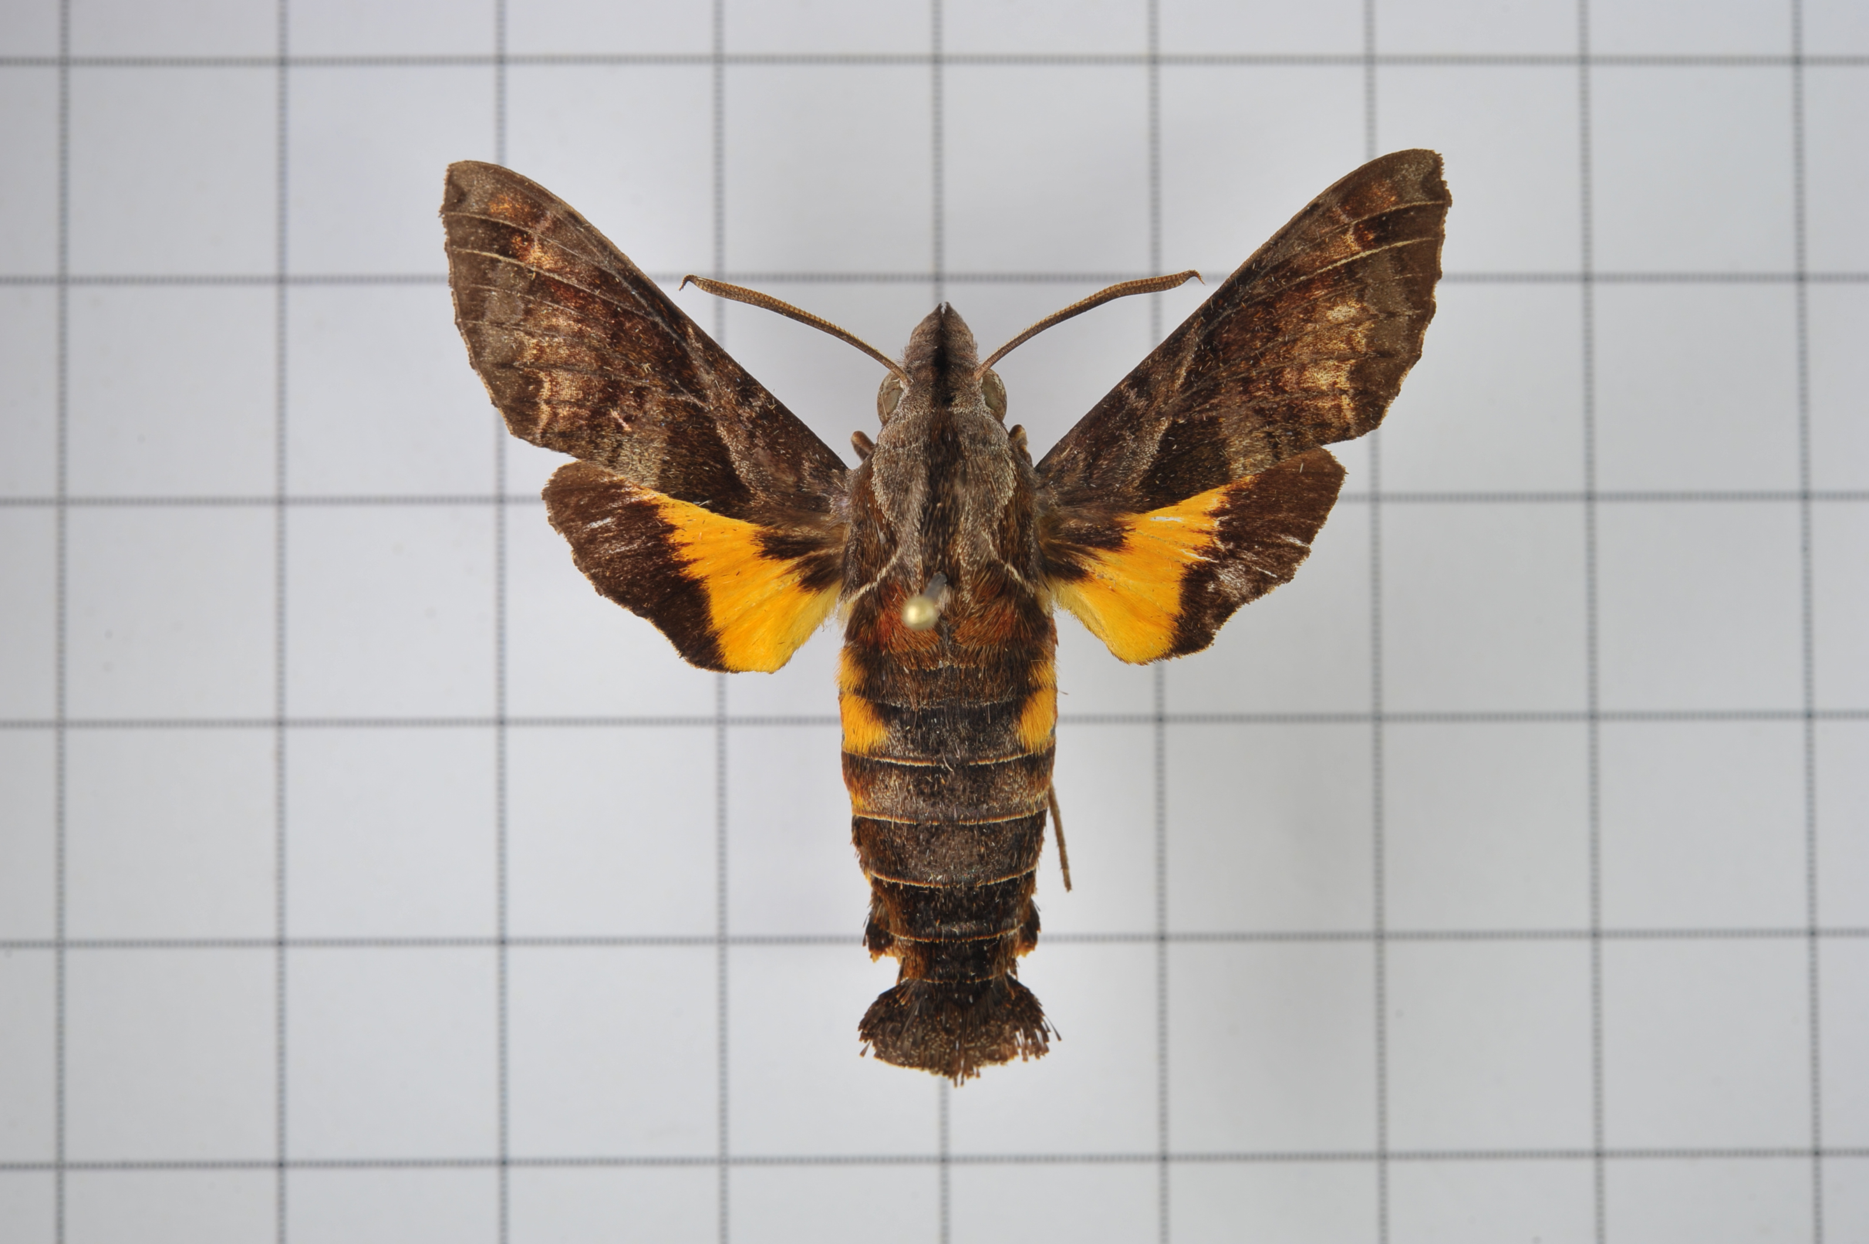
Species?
Macroglossum fritzei
